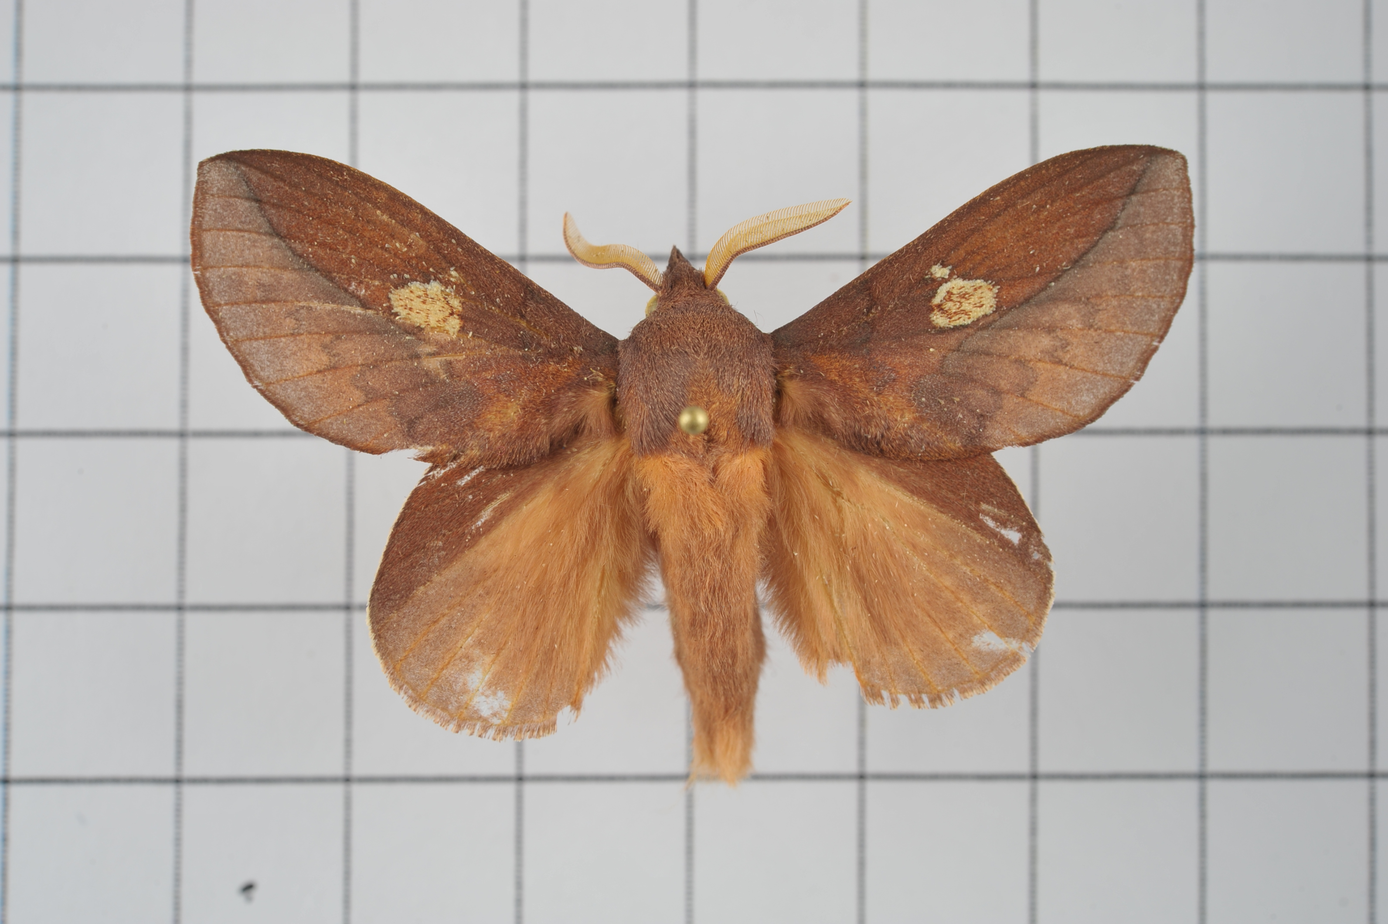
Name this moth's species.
Euthrix laeta arina
